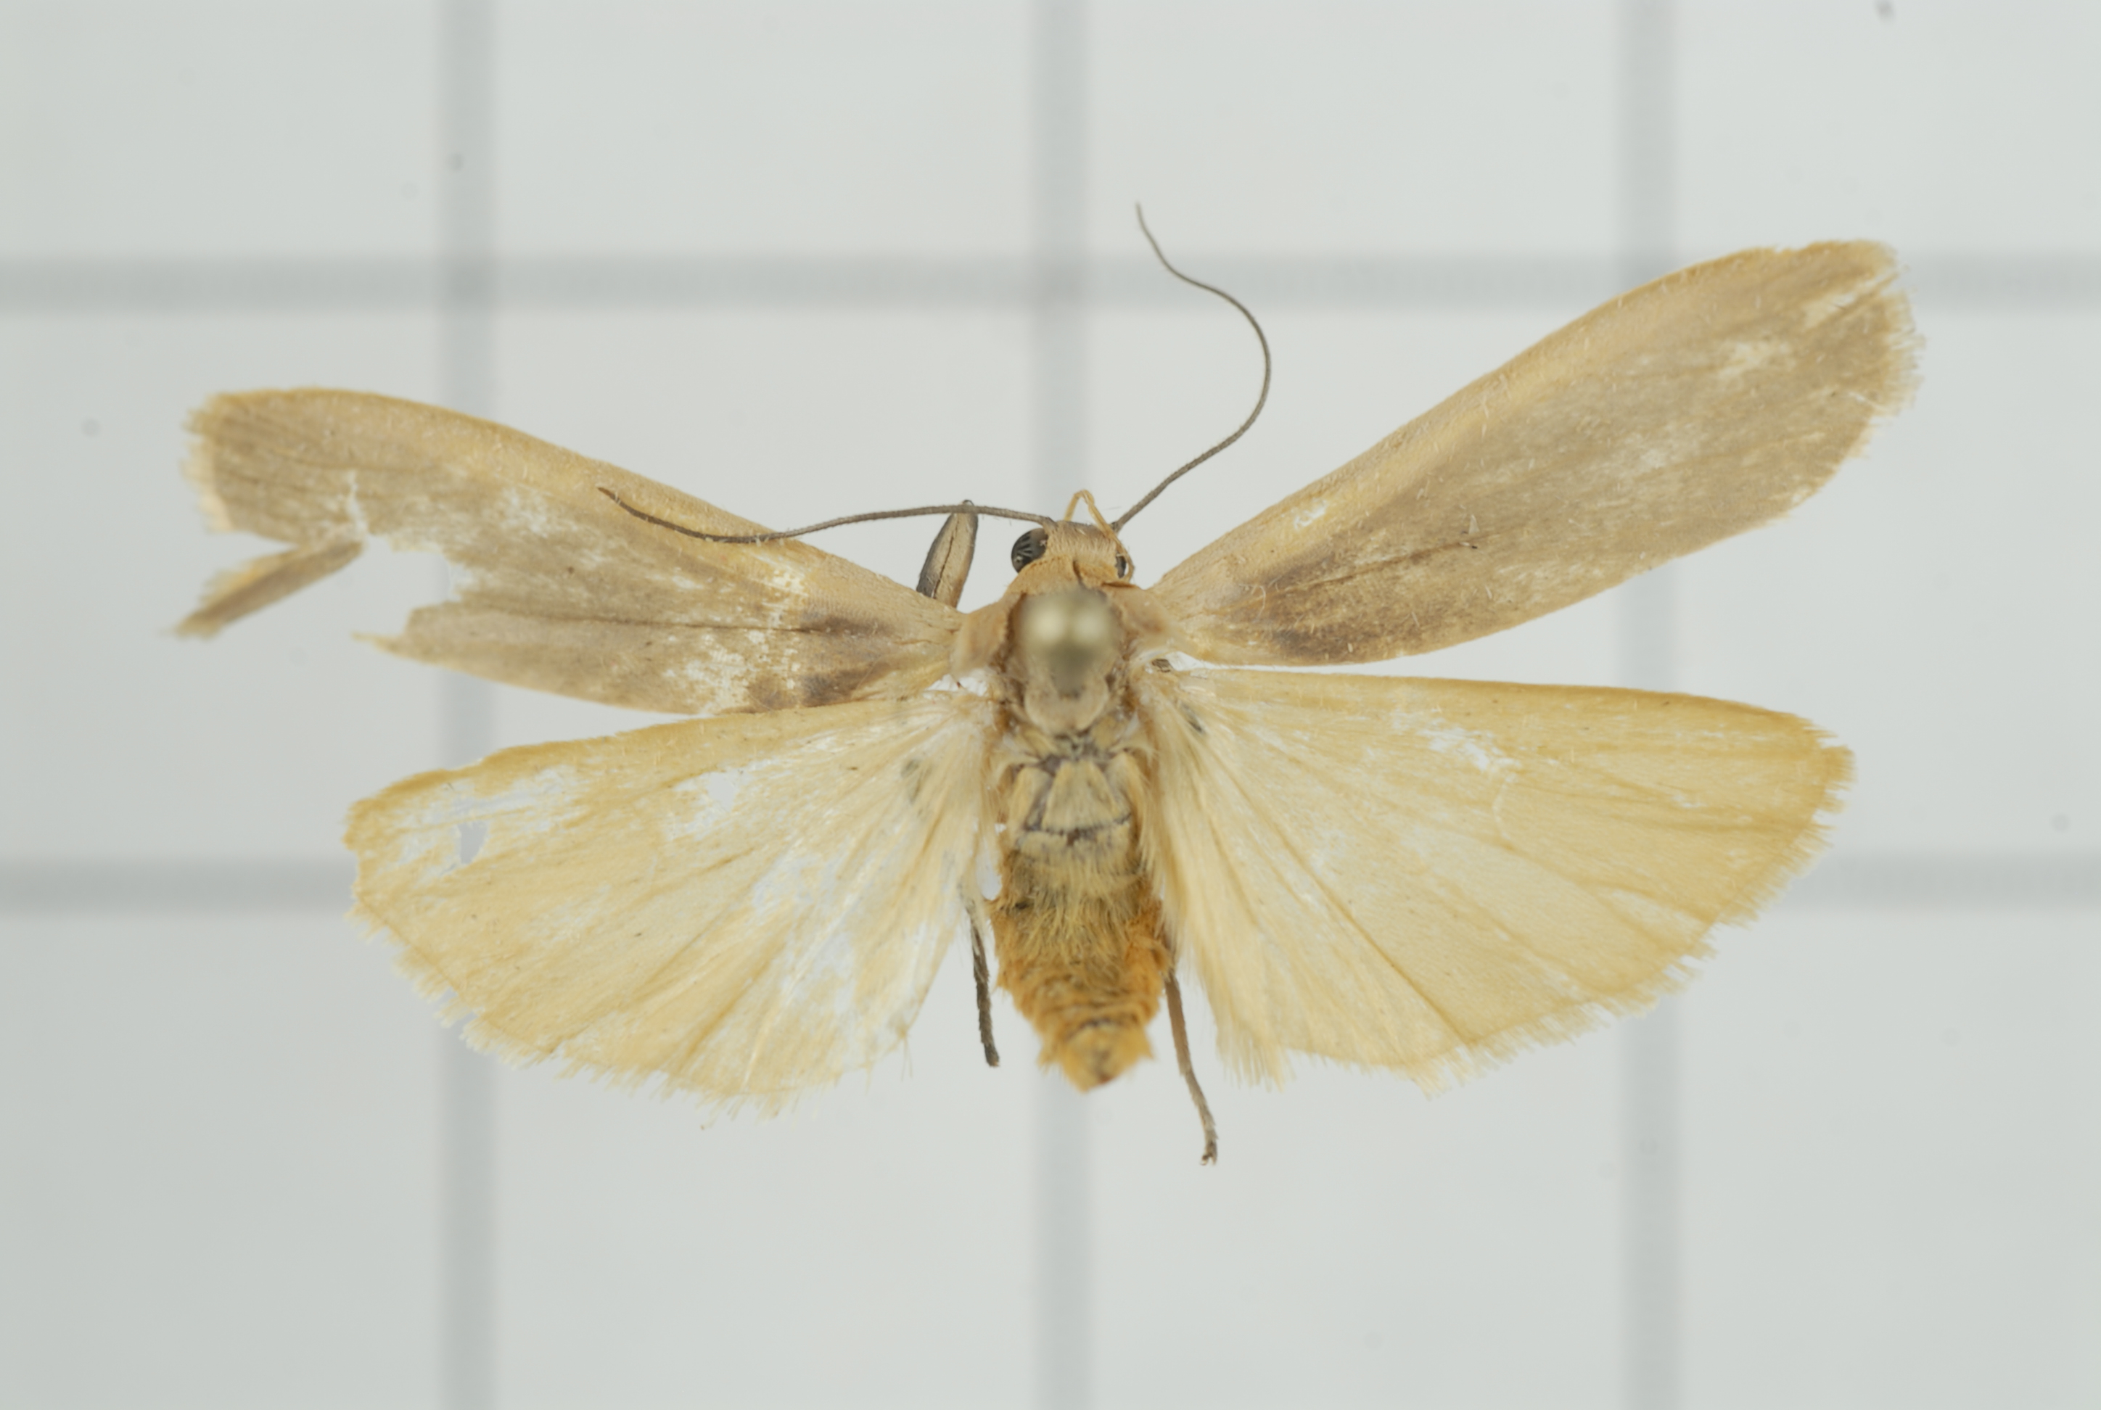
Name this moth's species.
Brunia antica
